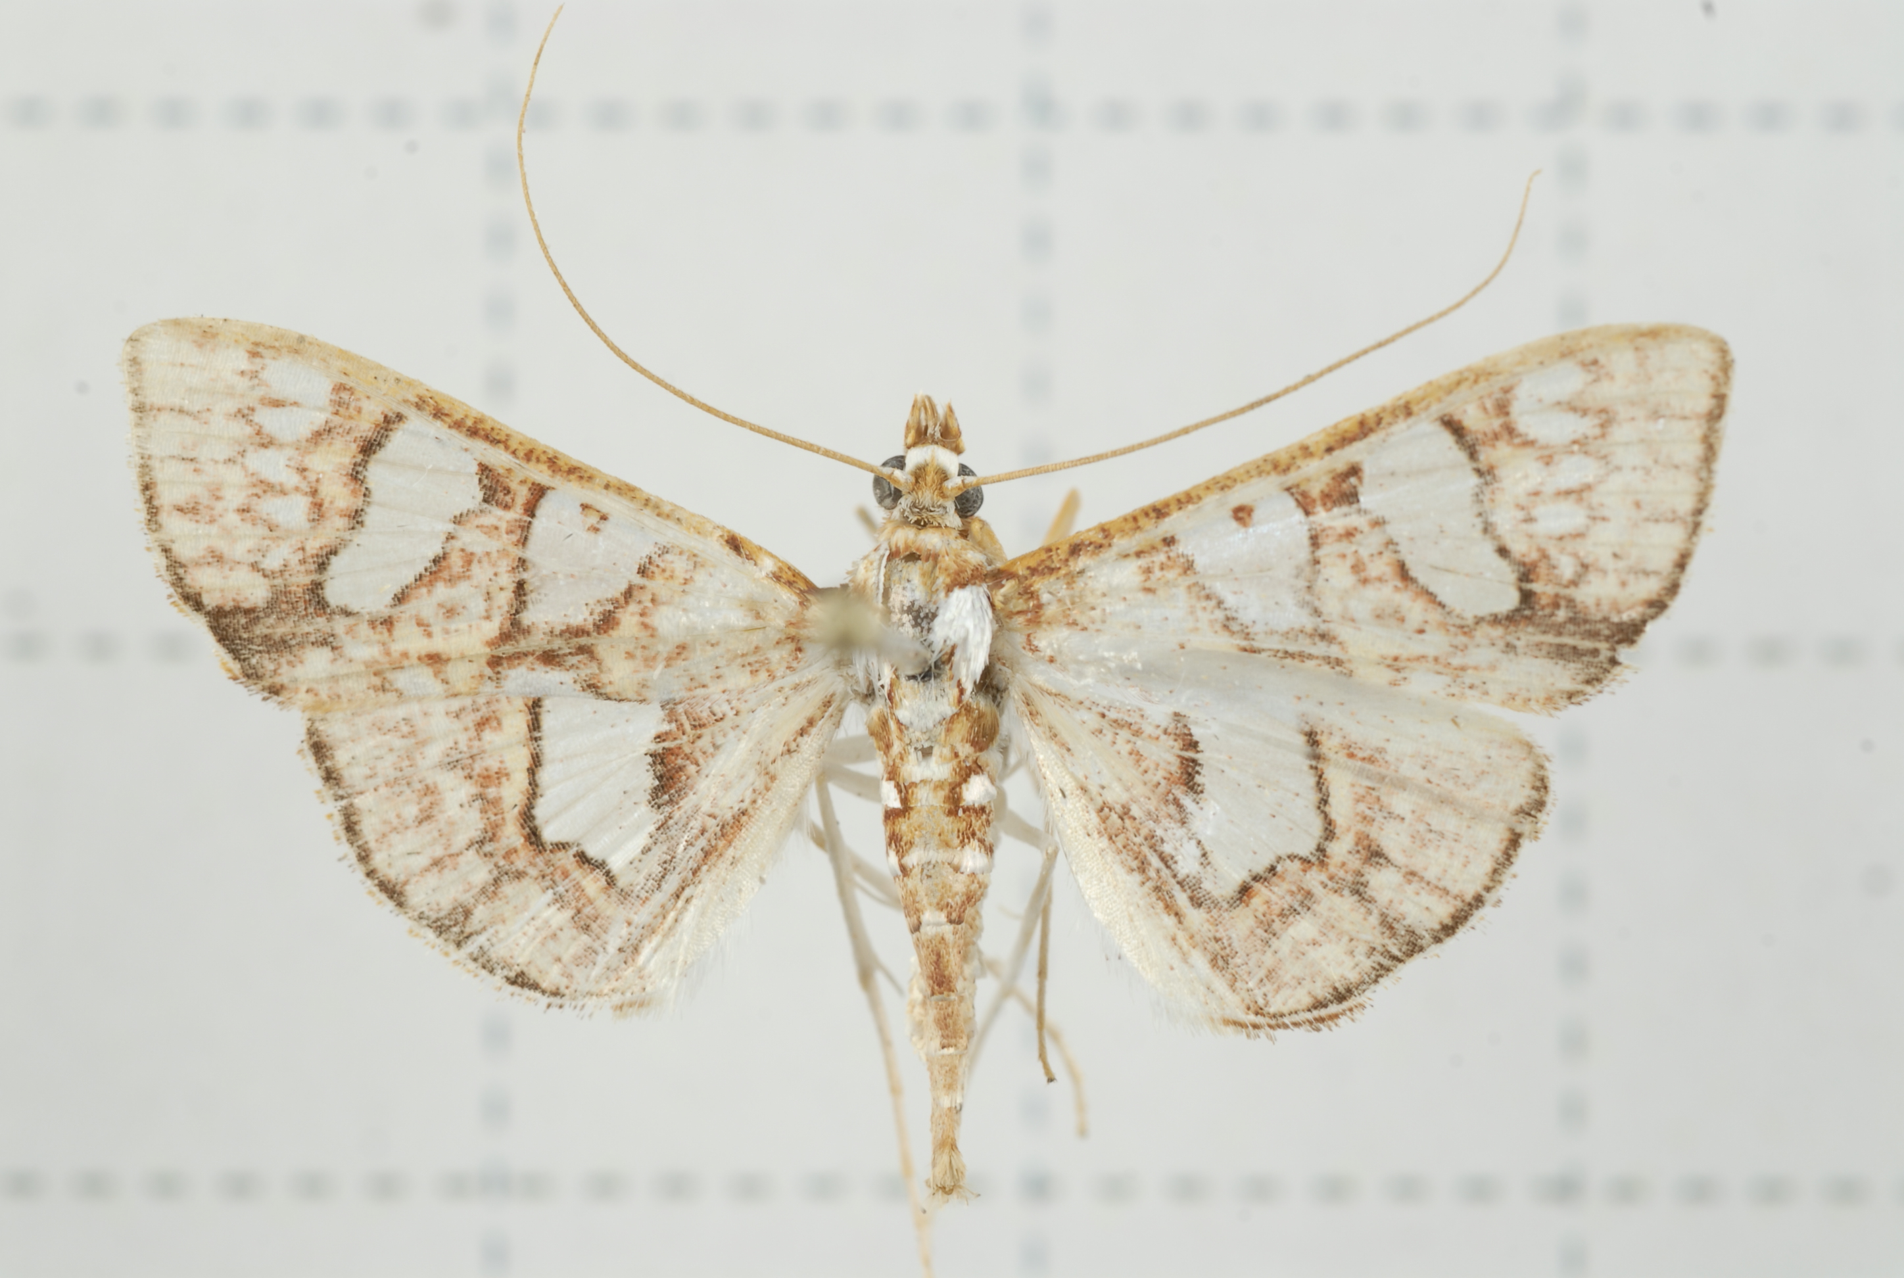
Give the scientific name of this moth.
Glyphodes canthusalis
